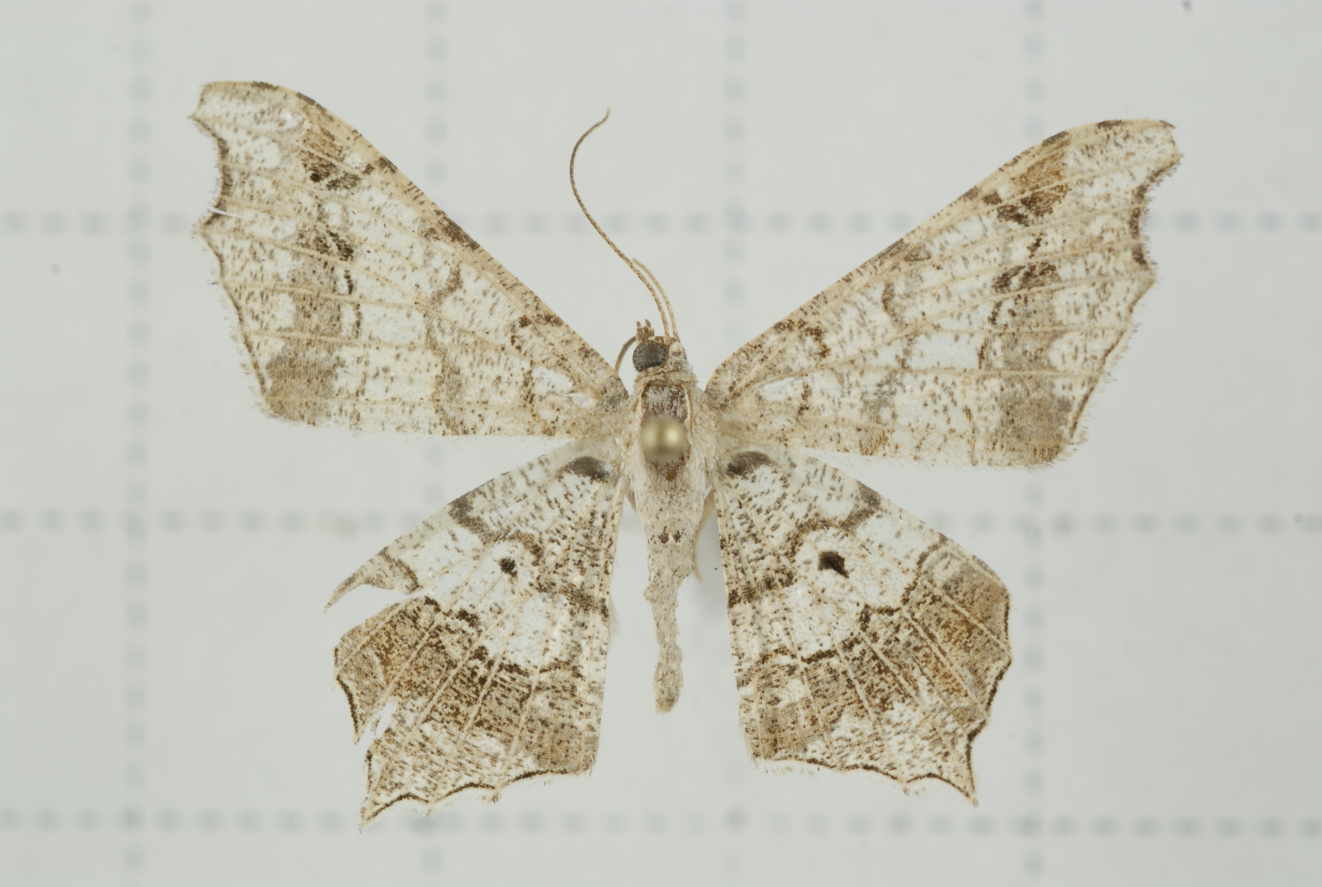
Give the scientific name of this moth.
Chiasmia emersaria
